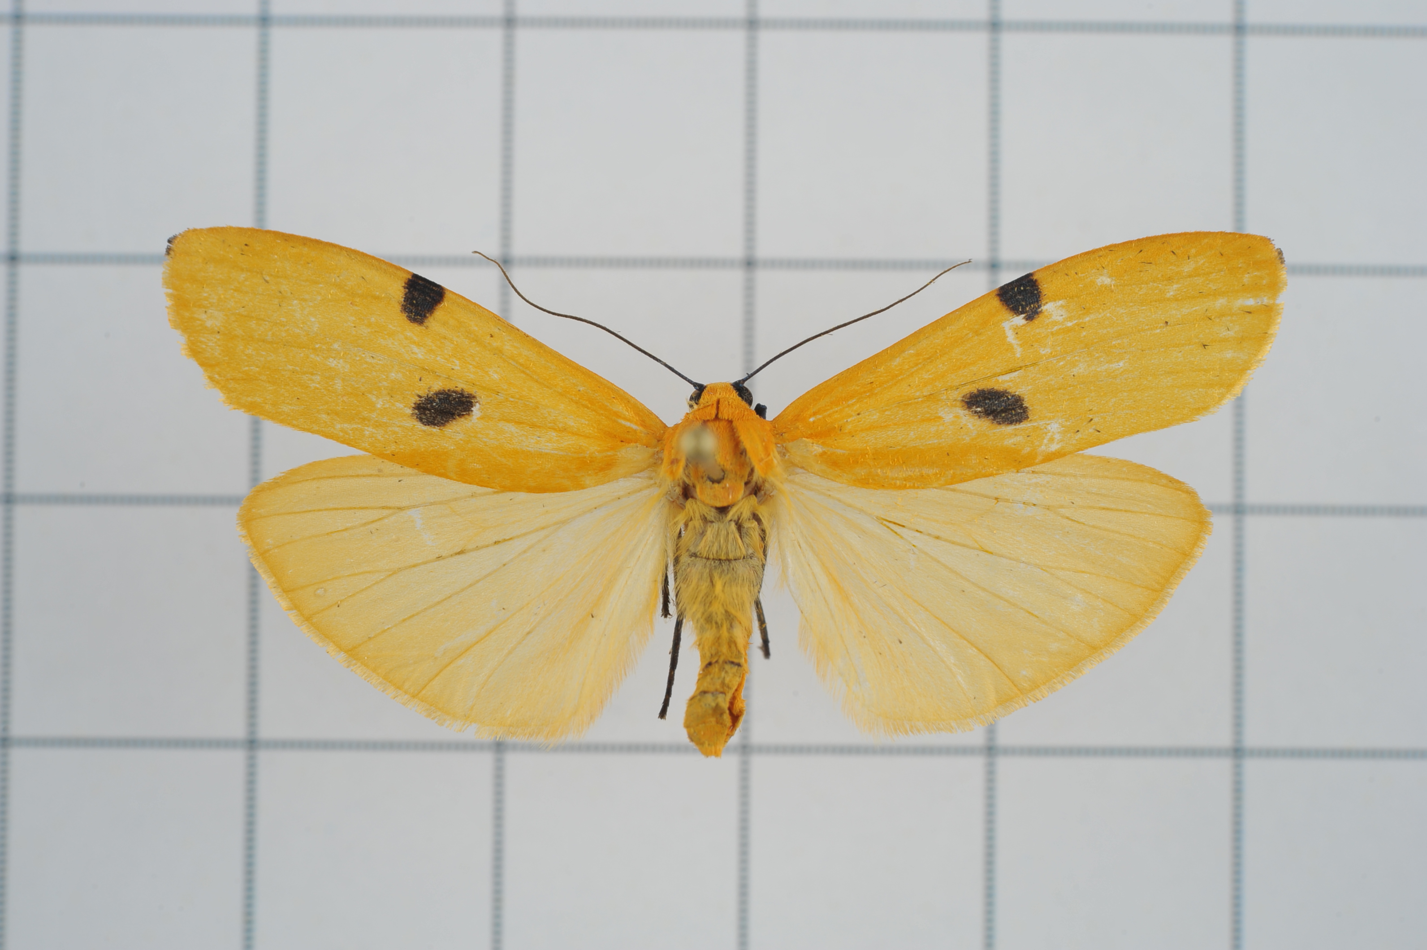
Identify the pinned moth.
Conilepia nigricosta paiwan
